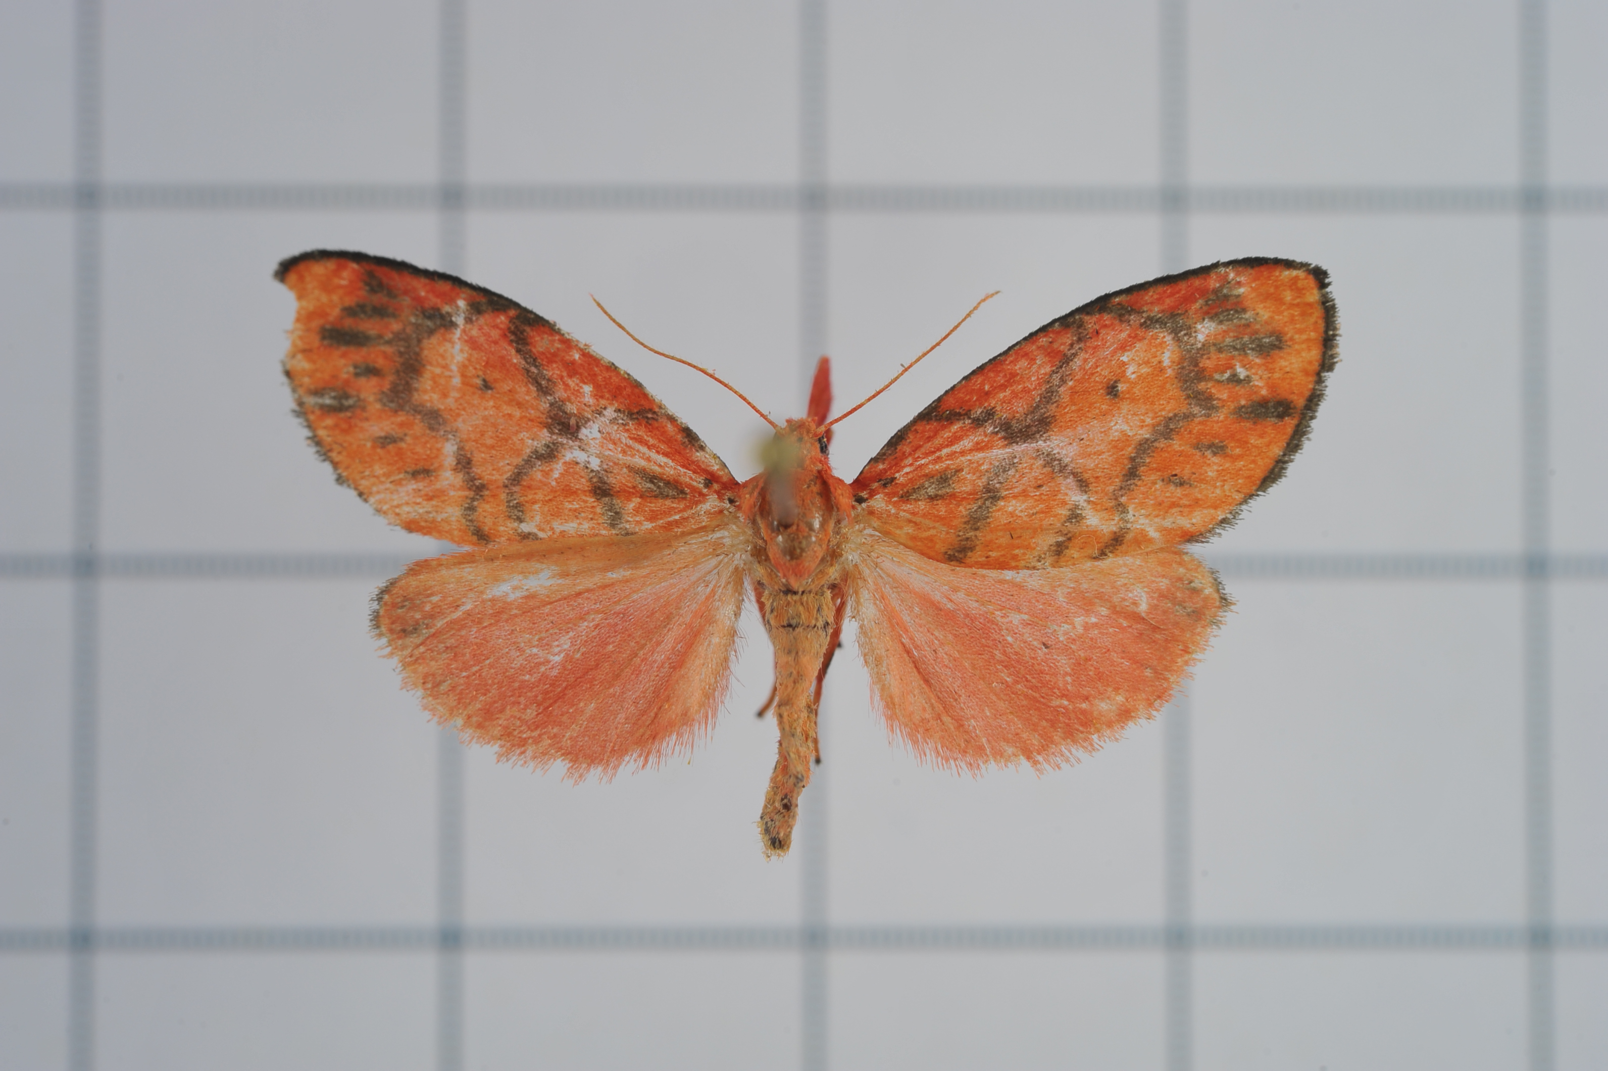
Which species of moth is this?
Conicornuta convexa
